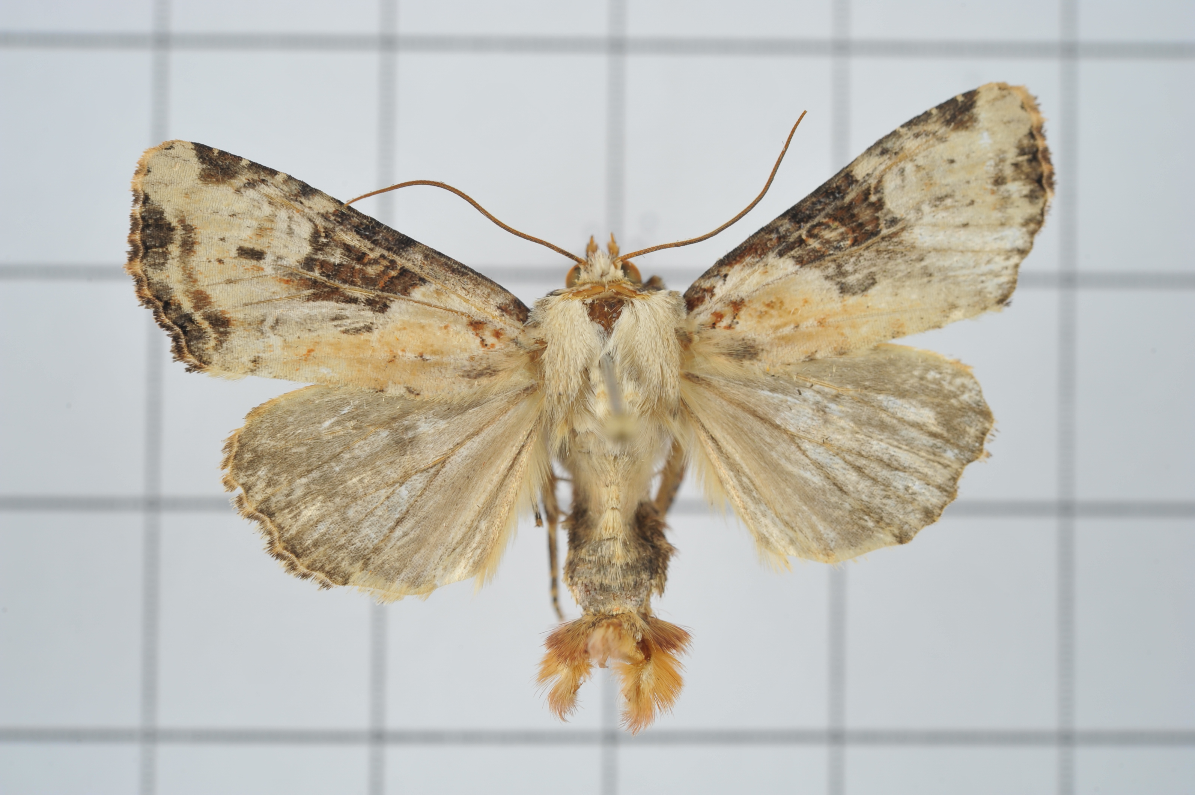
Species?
Leucapamea feketeanyaka
